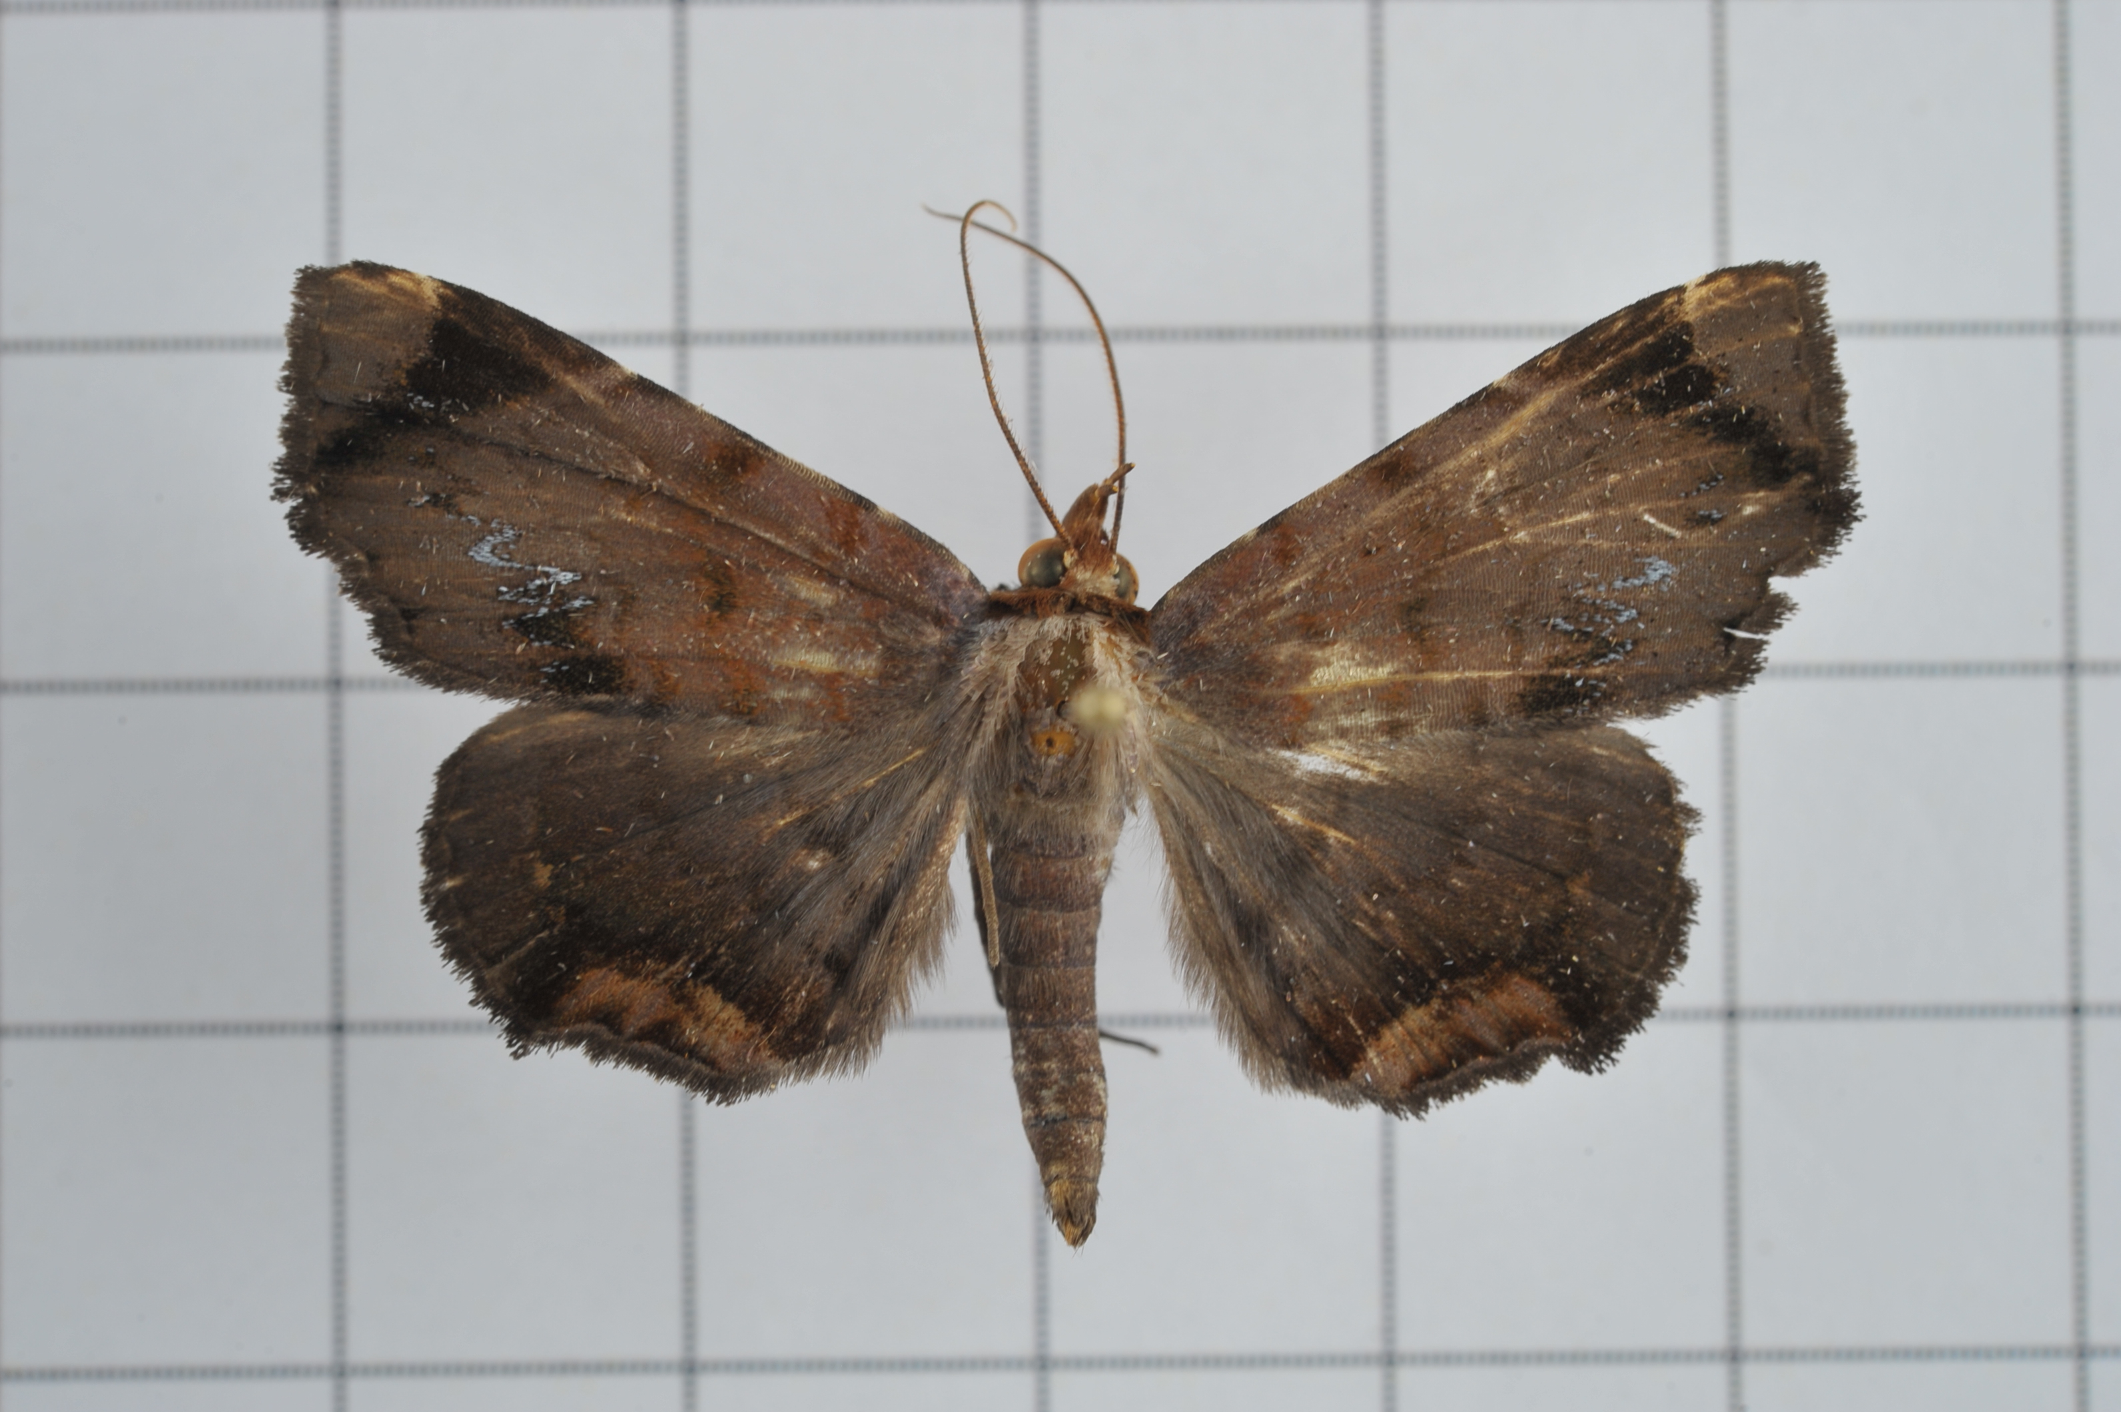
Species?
Mecodina albodentata
